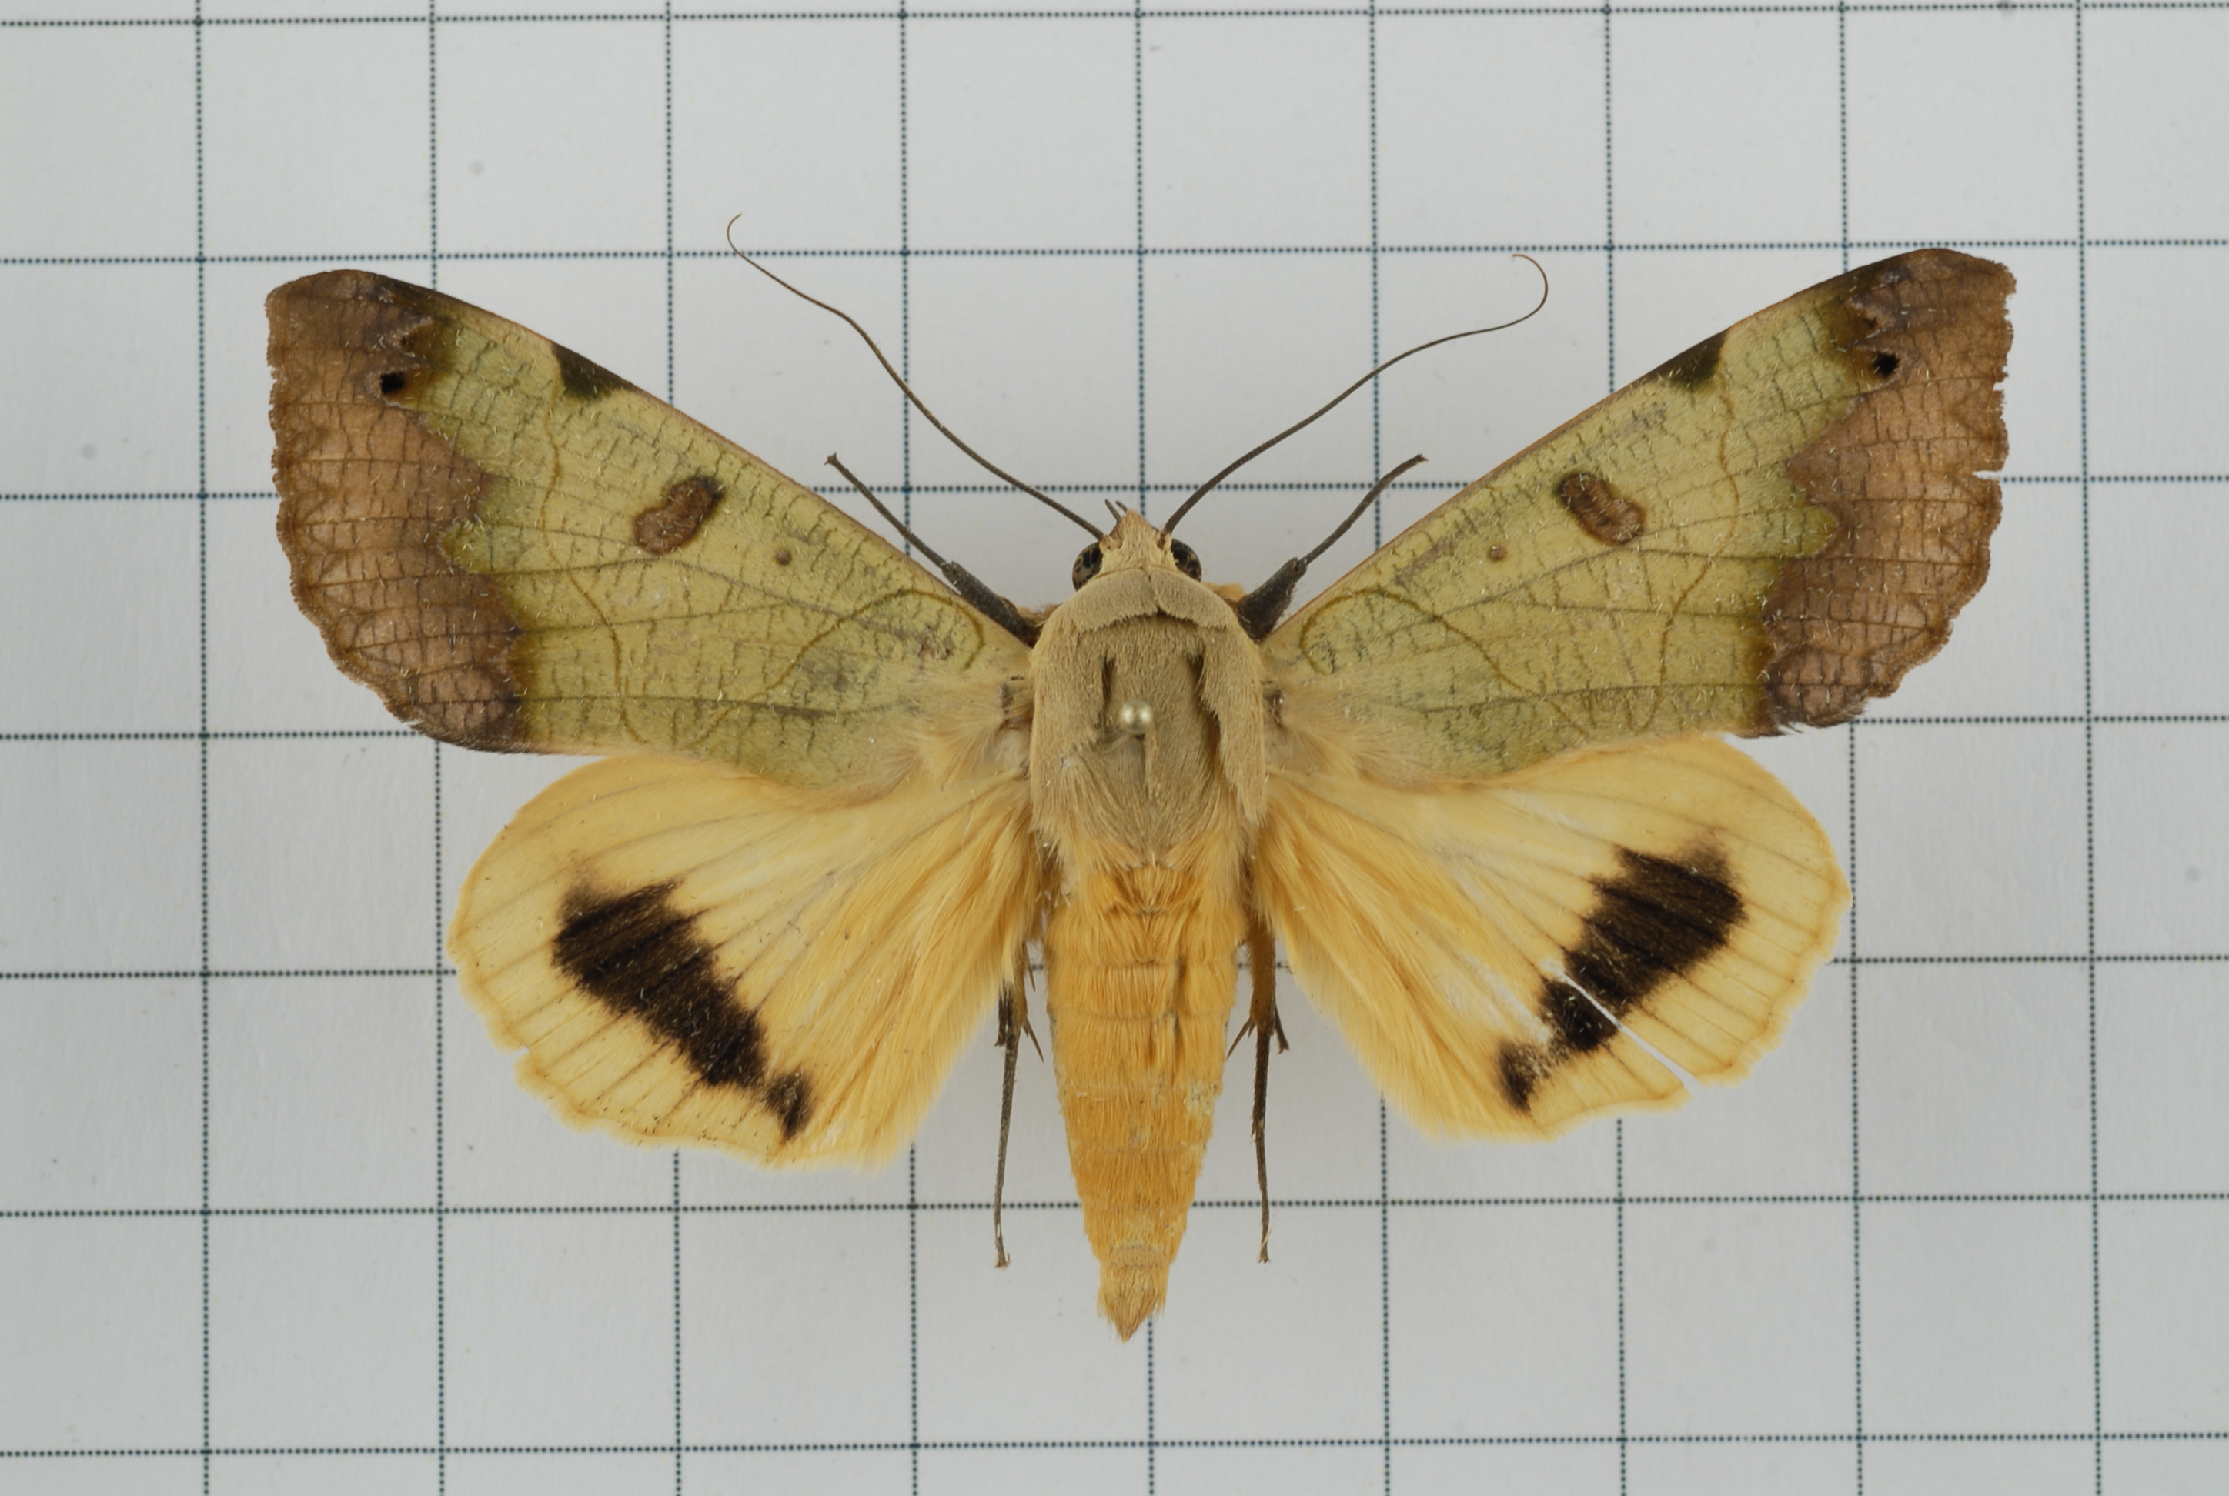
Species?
Ophiusa tirhaca
